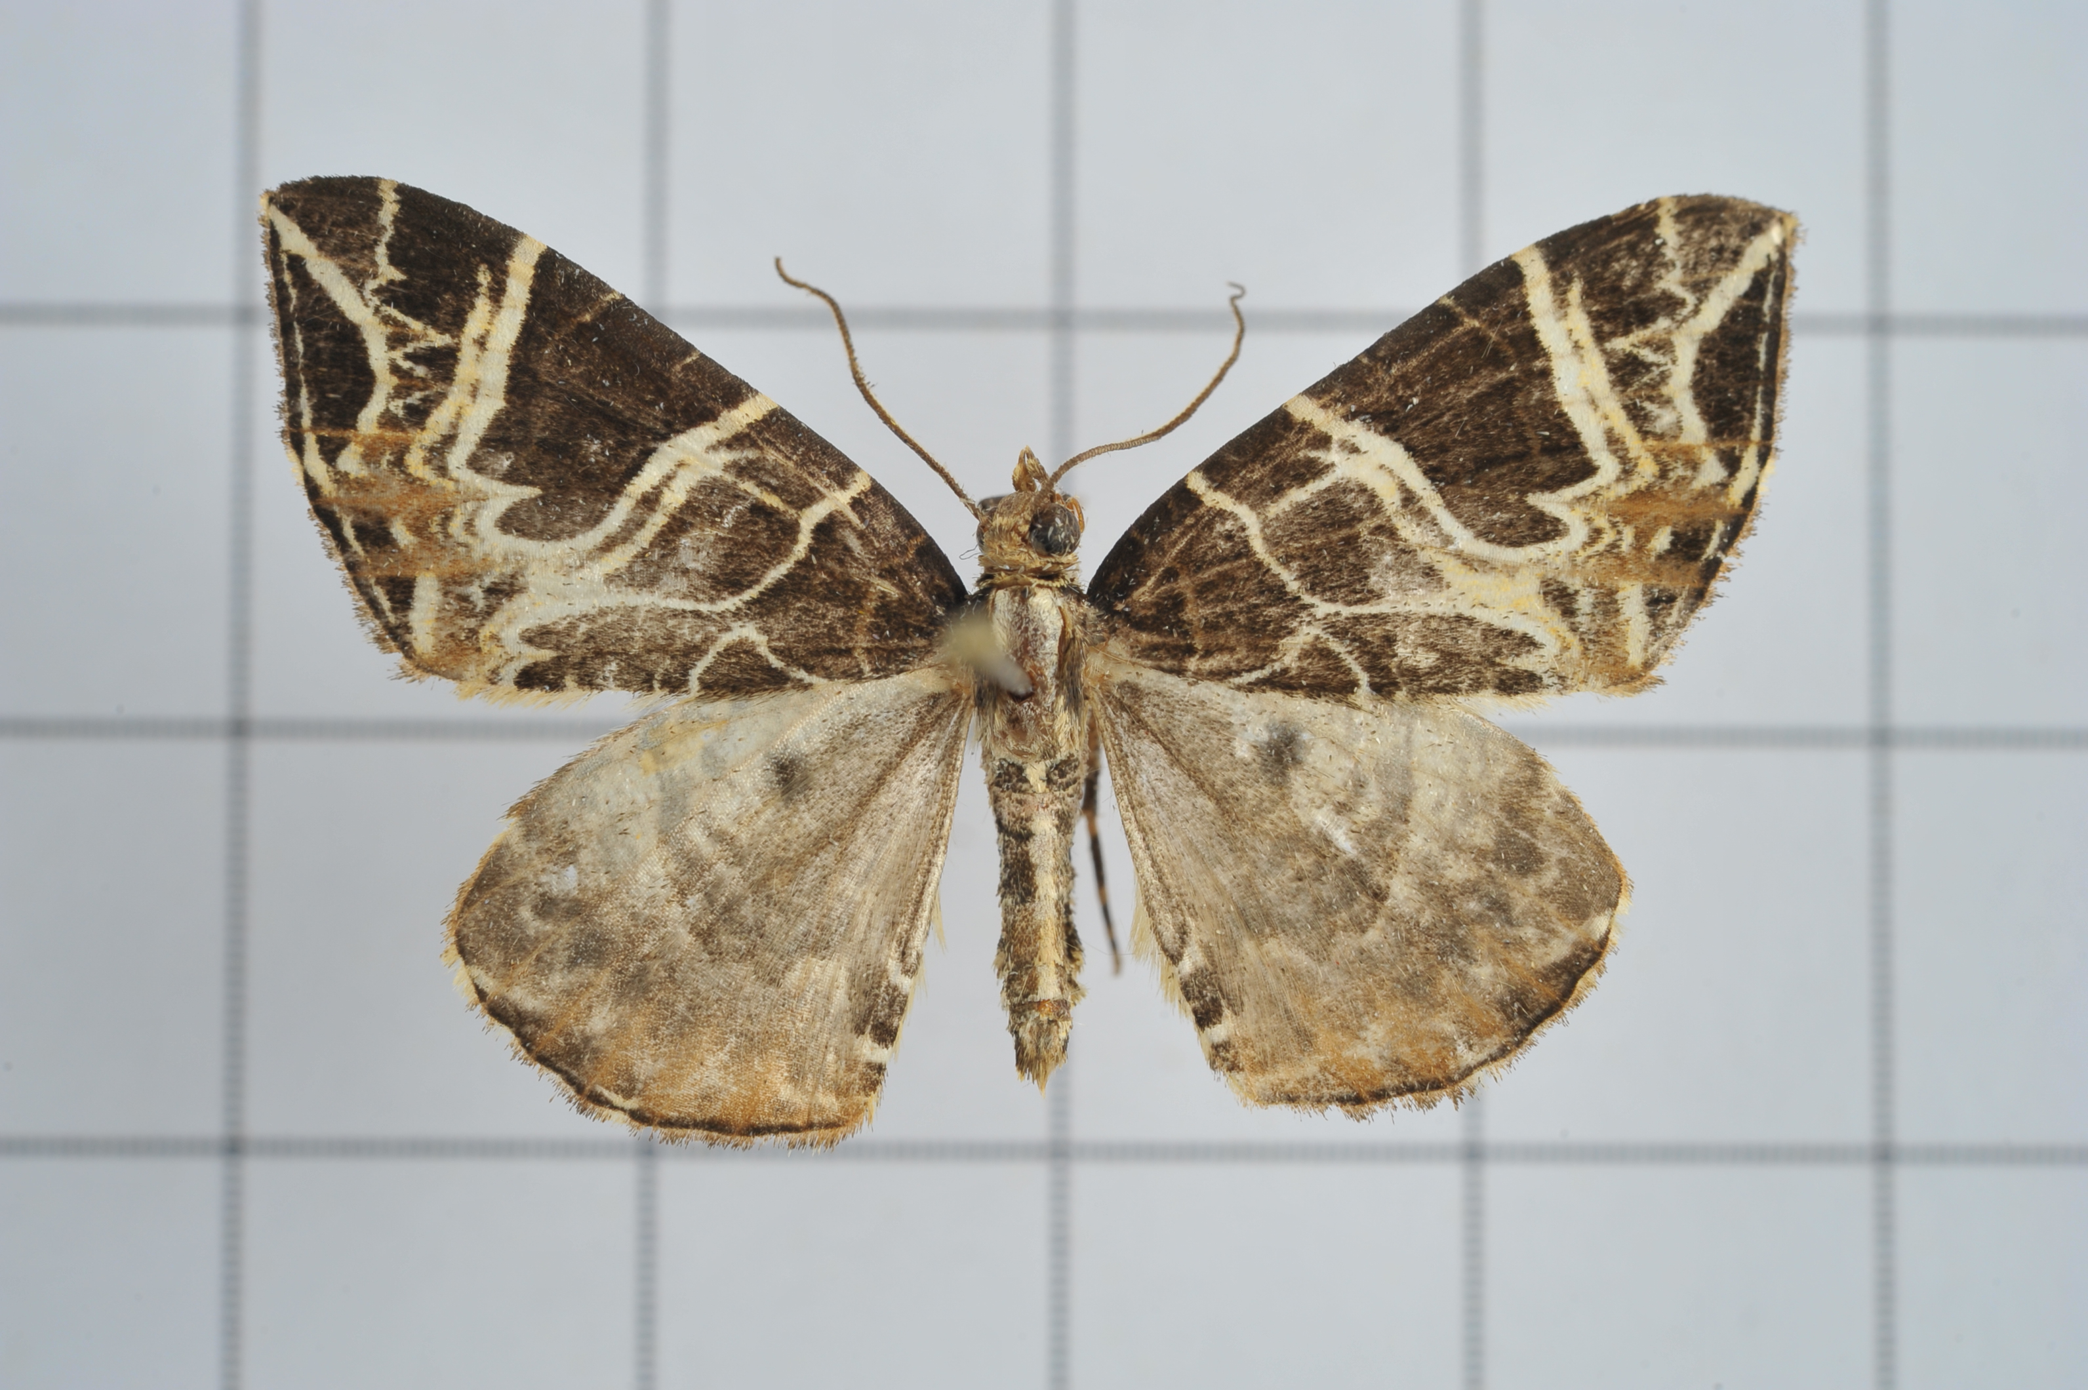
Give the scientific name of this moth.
Ecliptopera delecta
